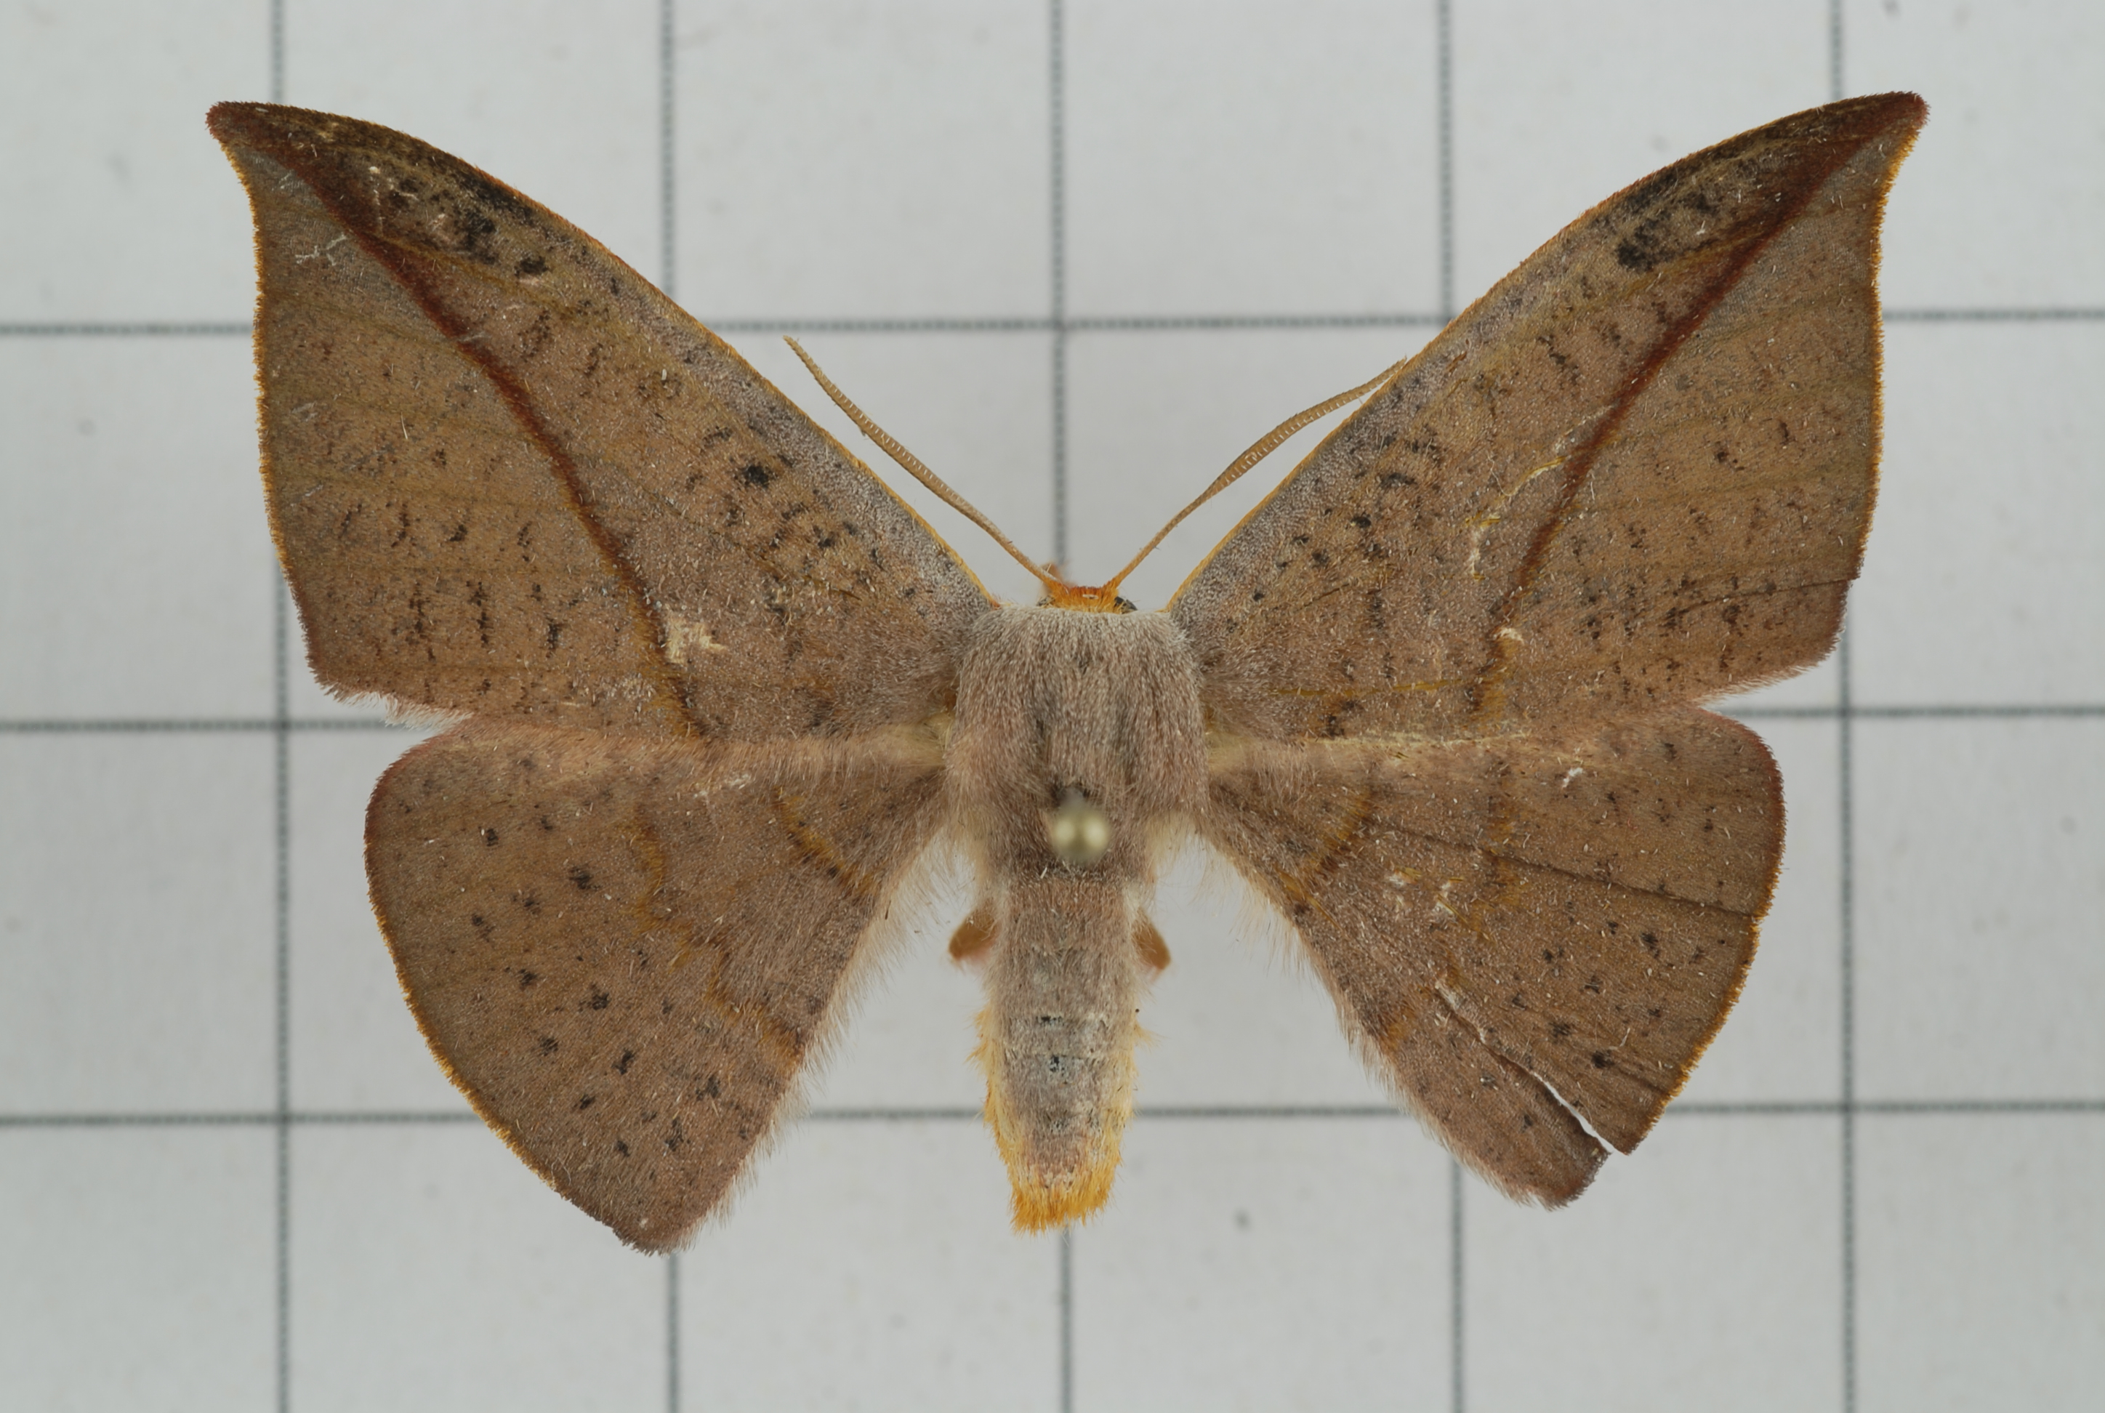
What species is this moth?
Oreta insignis
